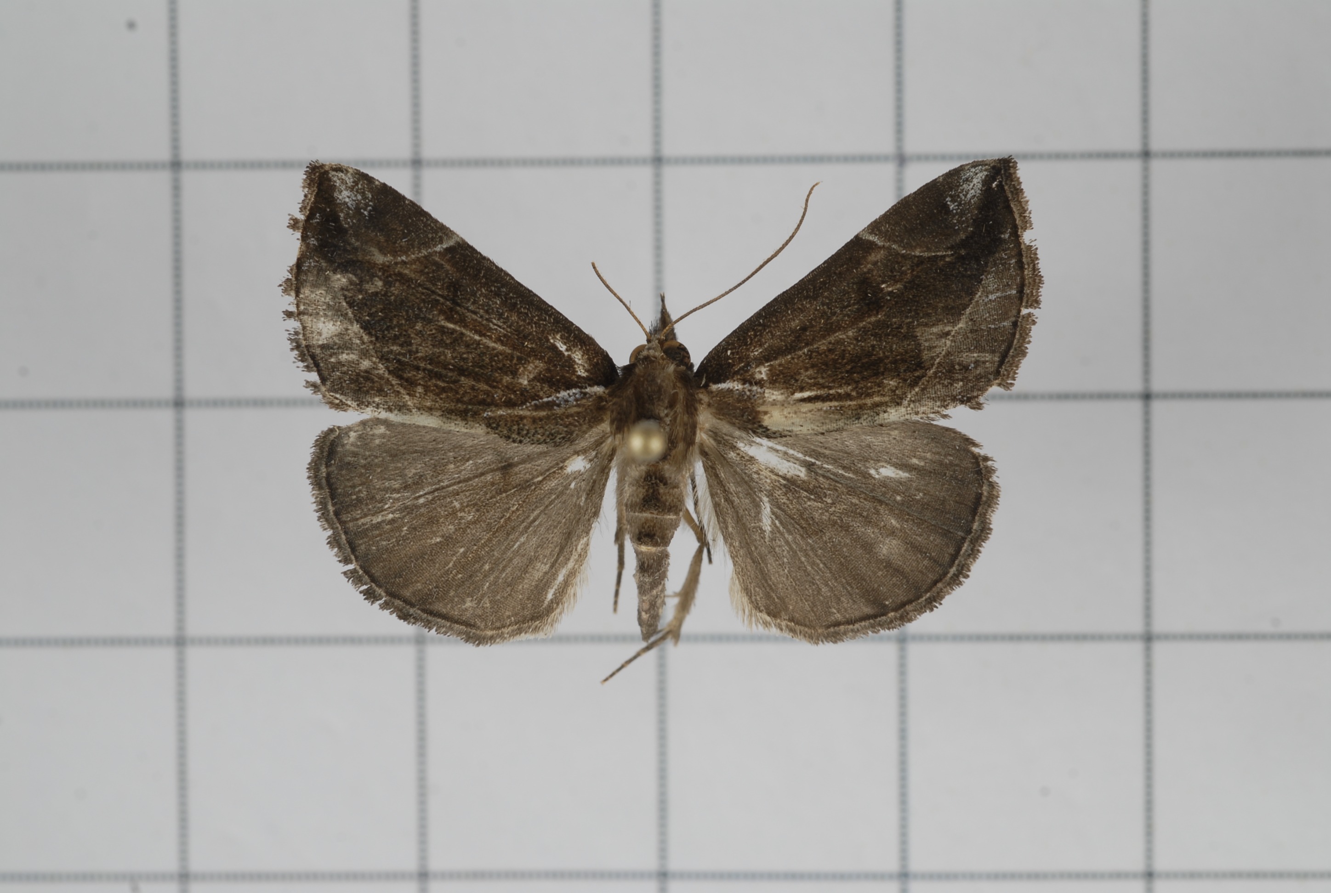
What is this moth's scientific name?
Hypena perspicua
